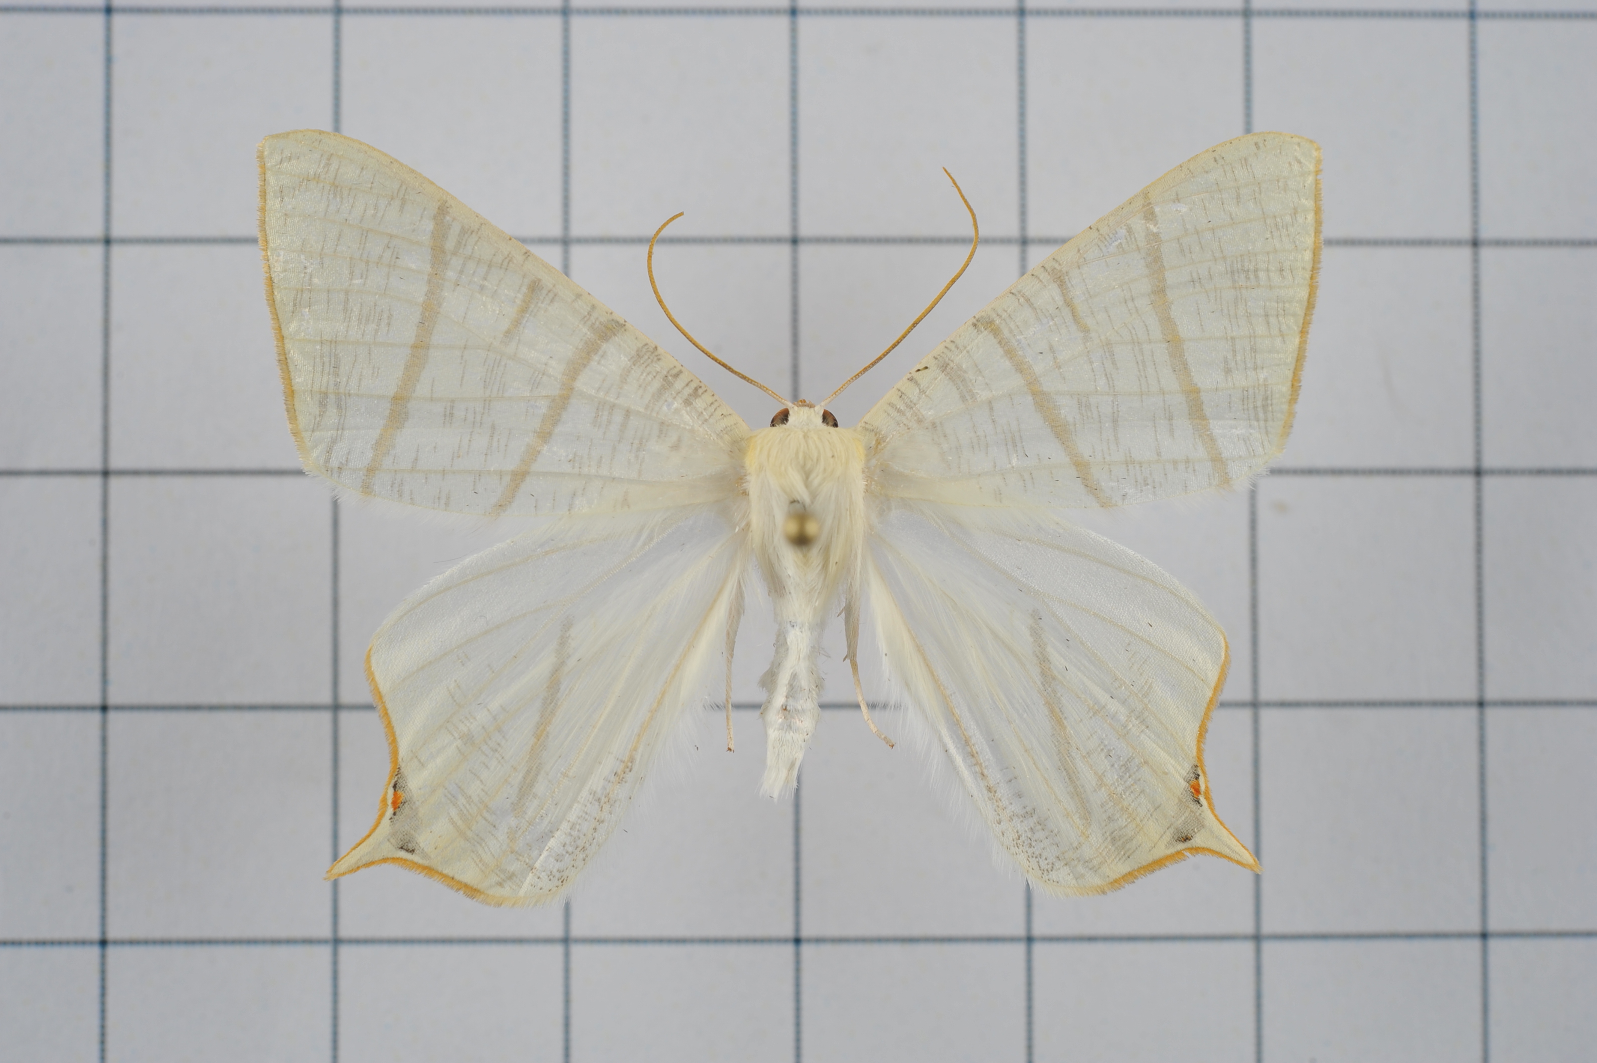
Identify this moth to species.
Ourapteryx pallidula
